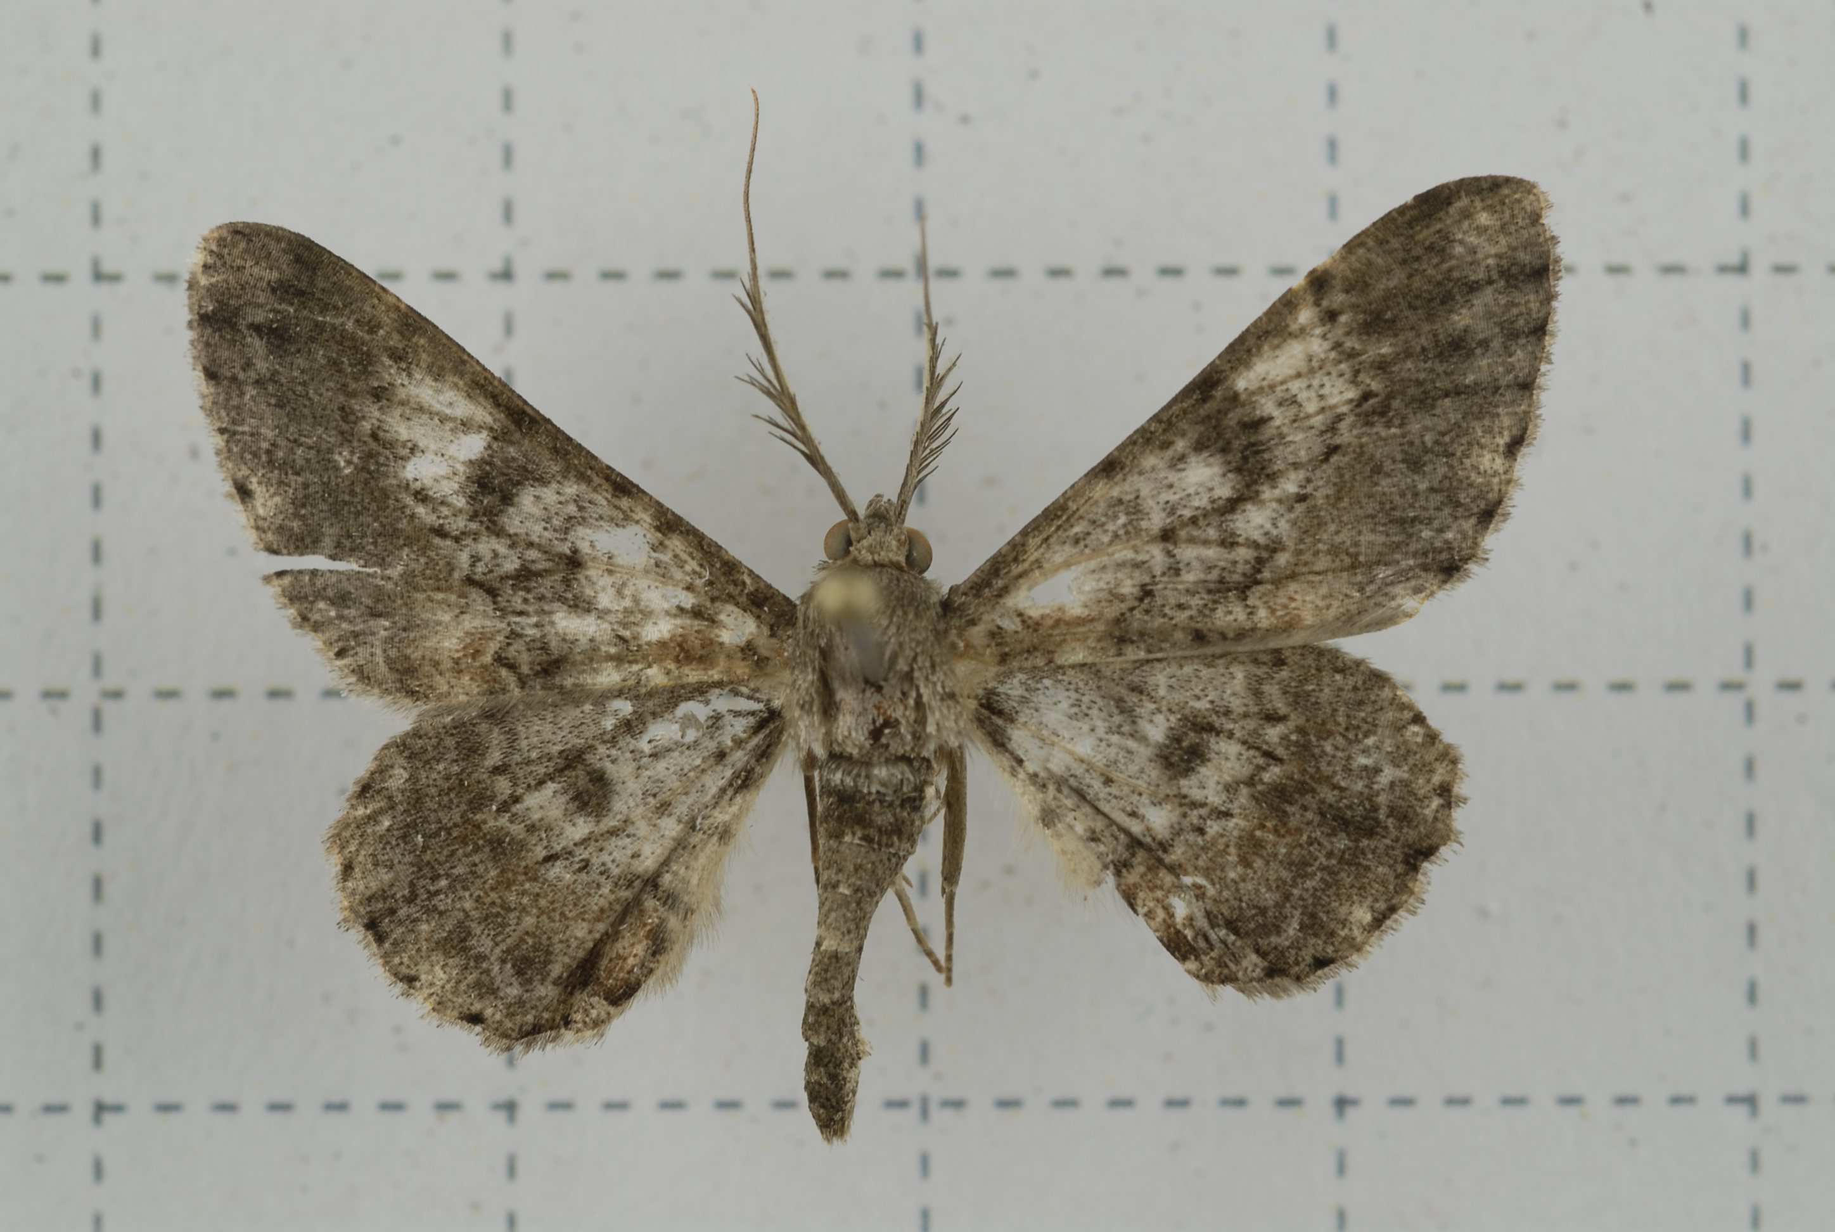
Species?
Cleora repulsaria repulsaria
